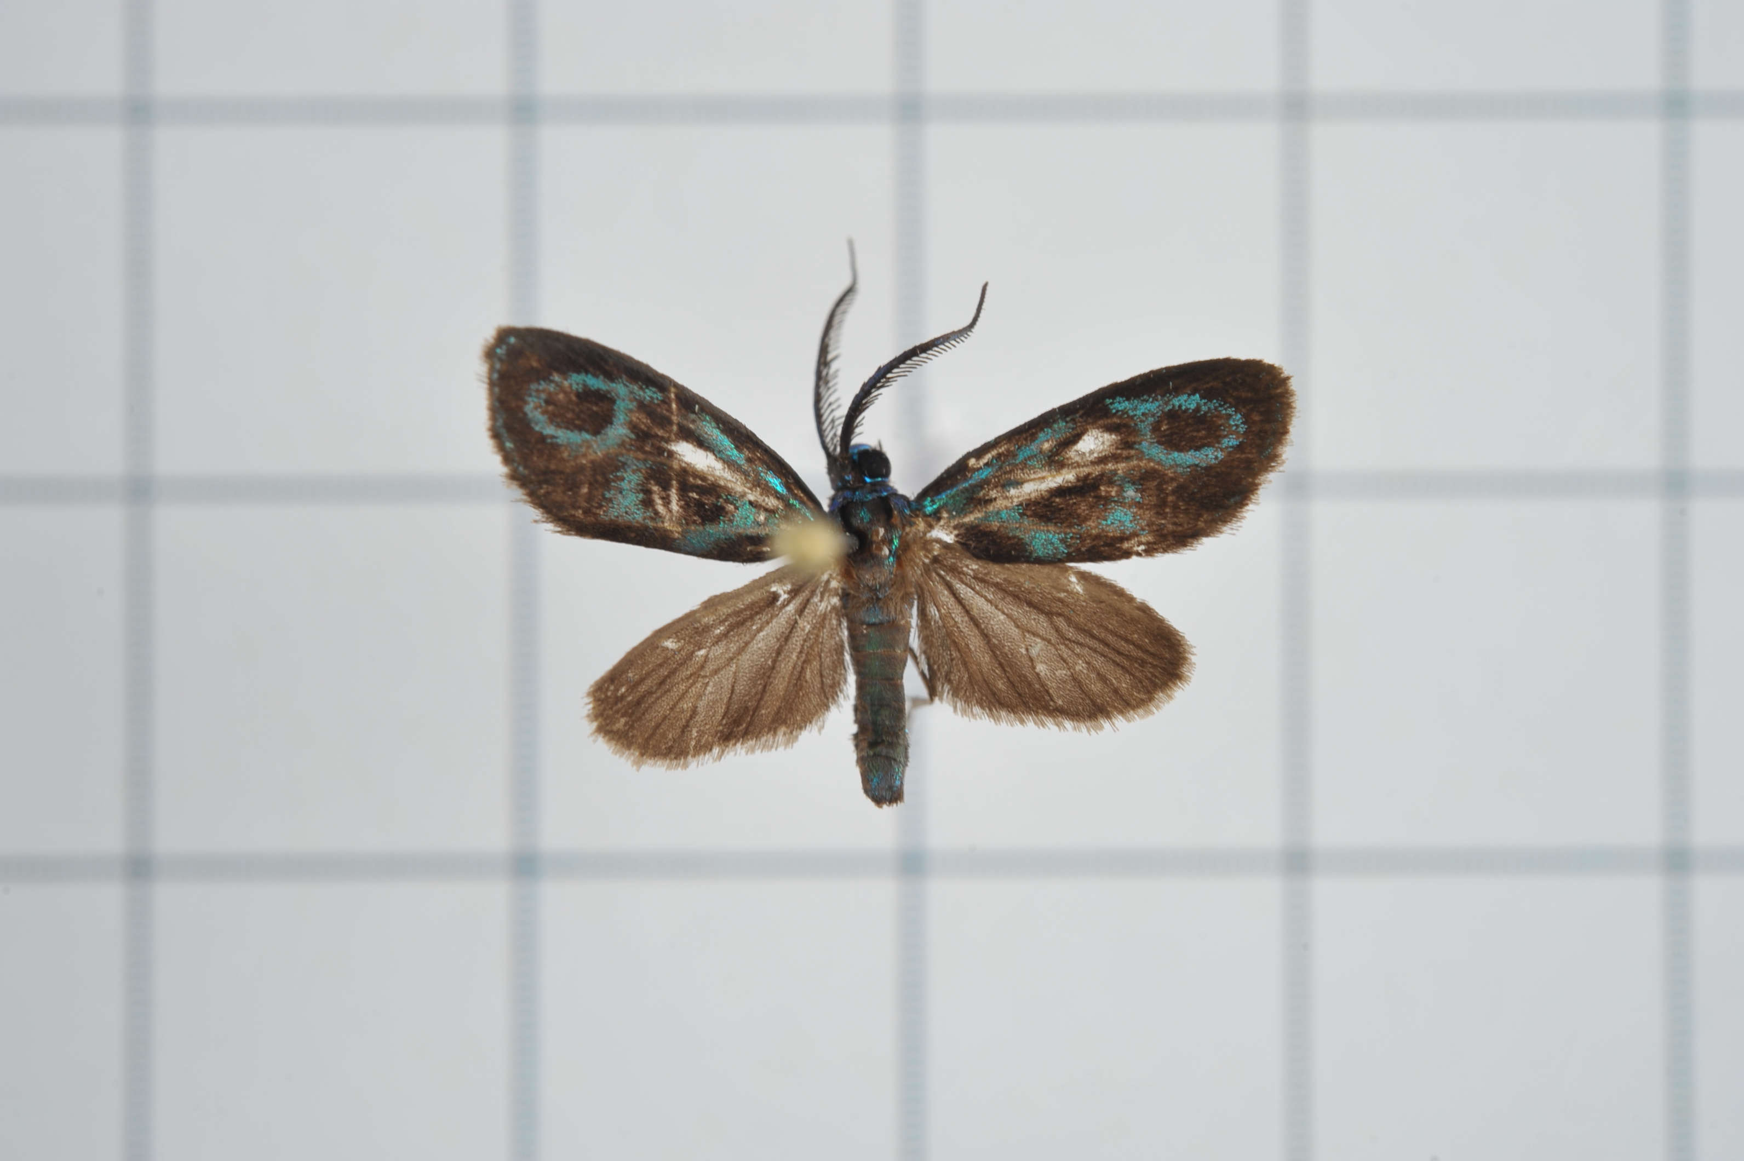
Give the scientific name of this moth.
Clelea formosana simplicior
